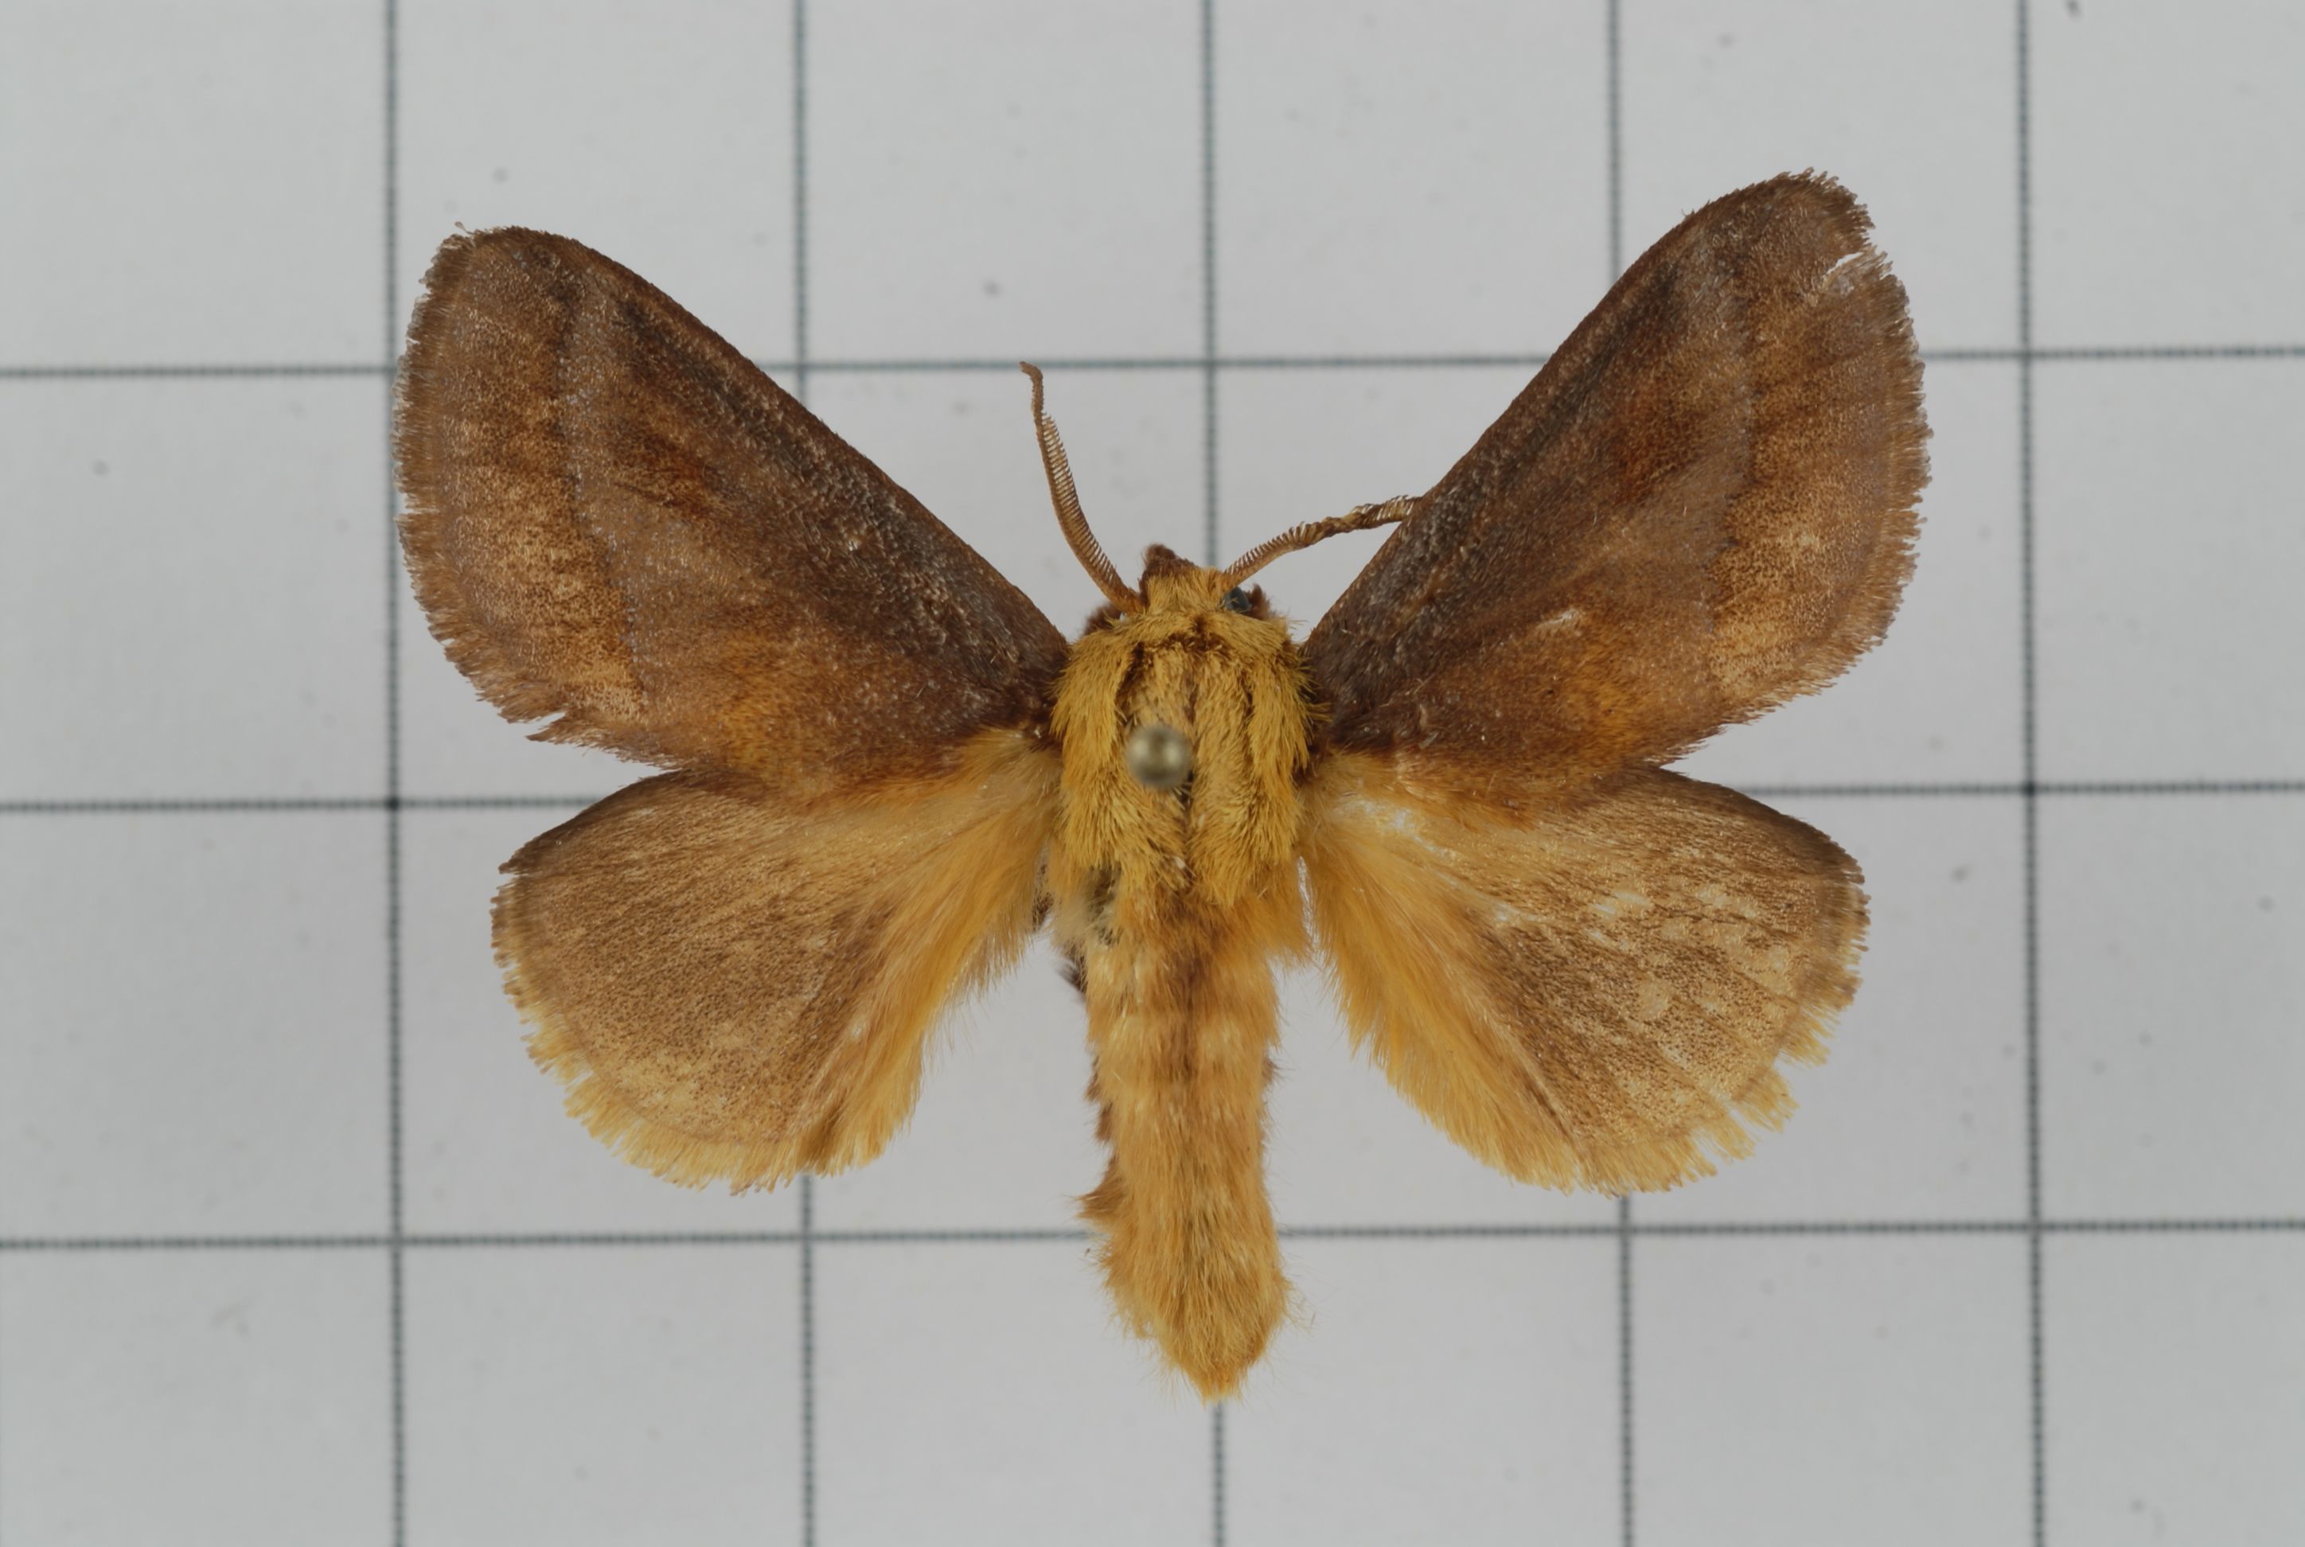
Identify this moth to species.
Narosoideus flavidorsalis
